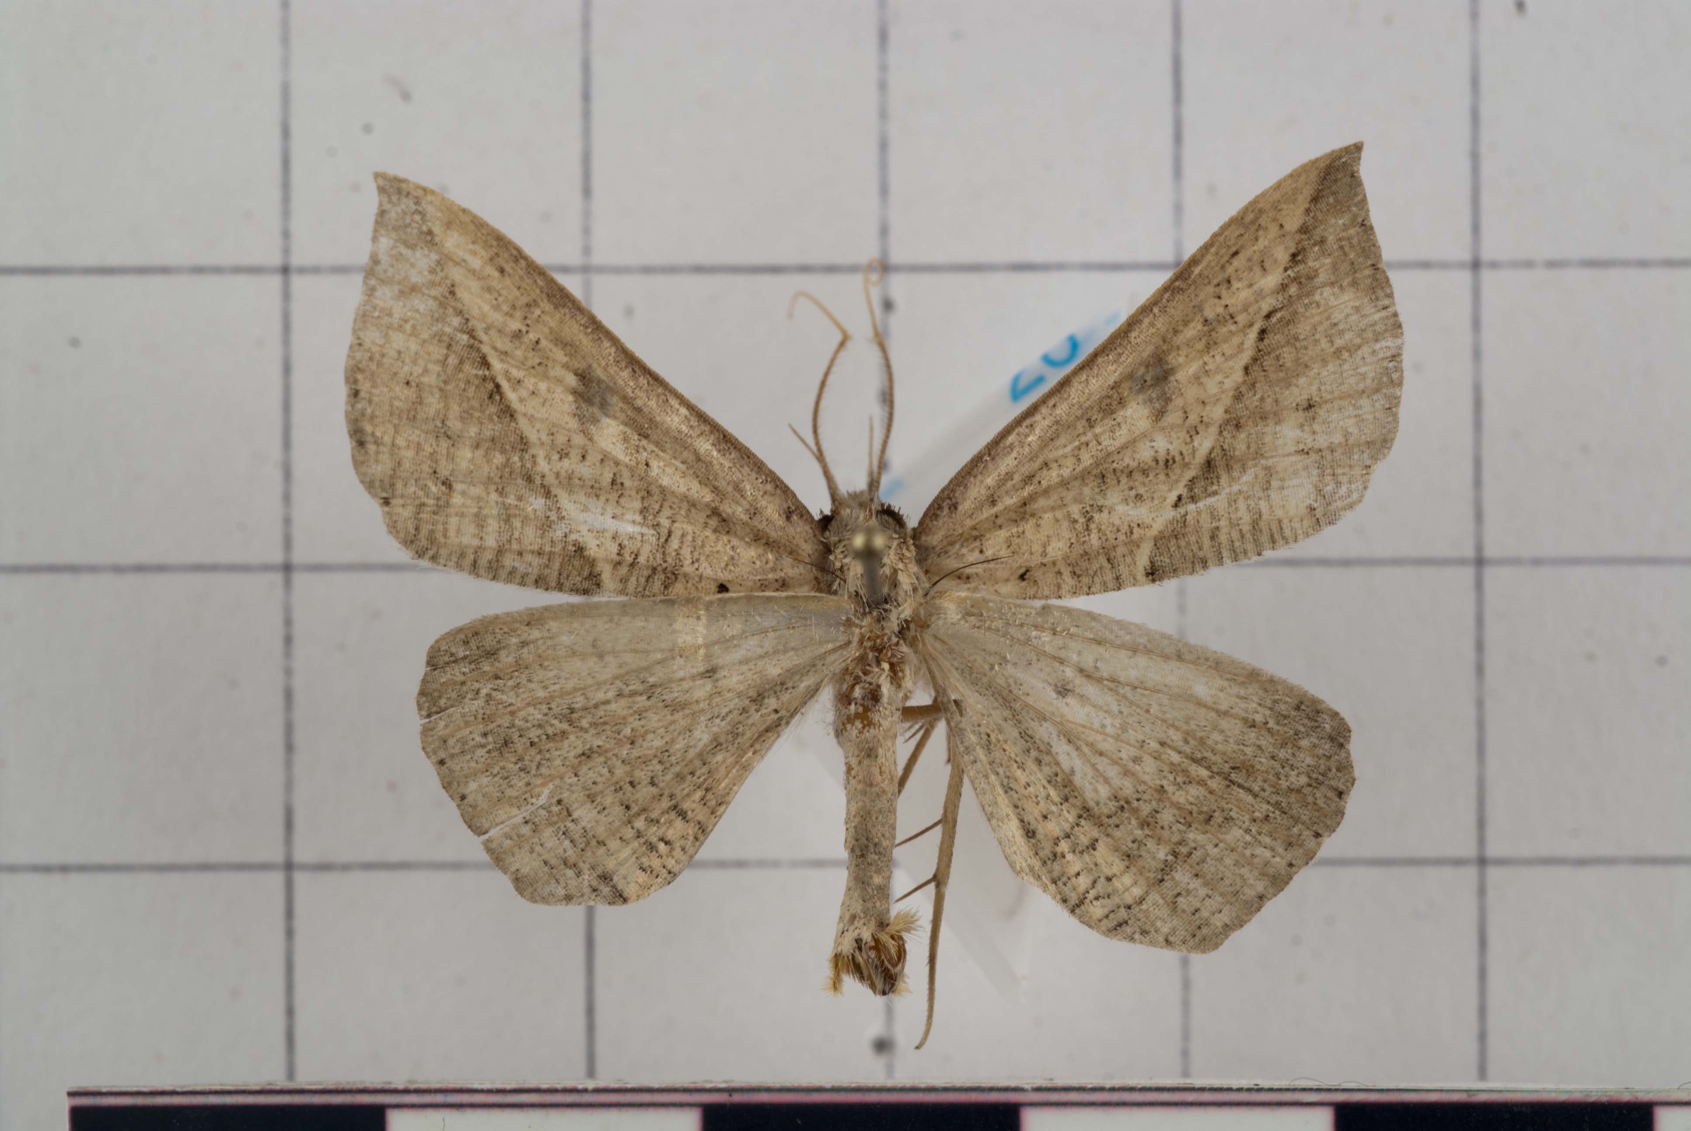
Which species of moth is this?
Dierna strigata
